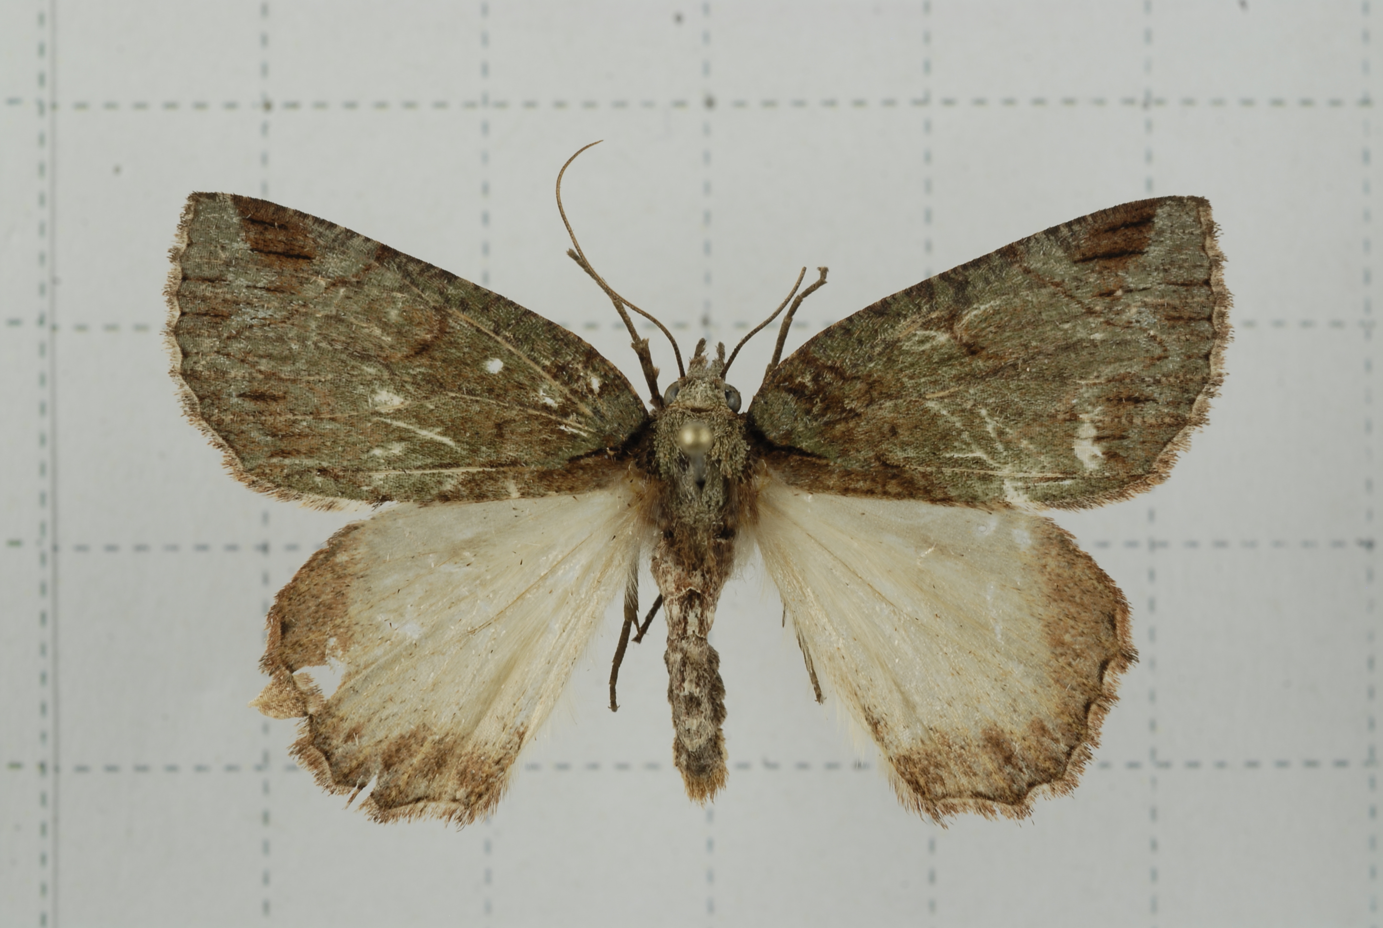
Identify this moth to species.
Dindica purpurata
